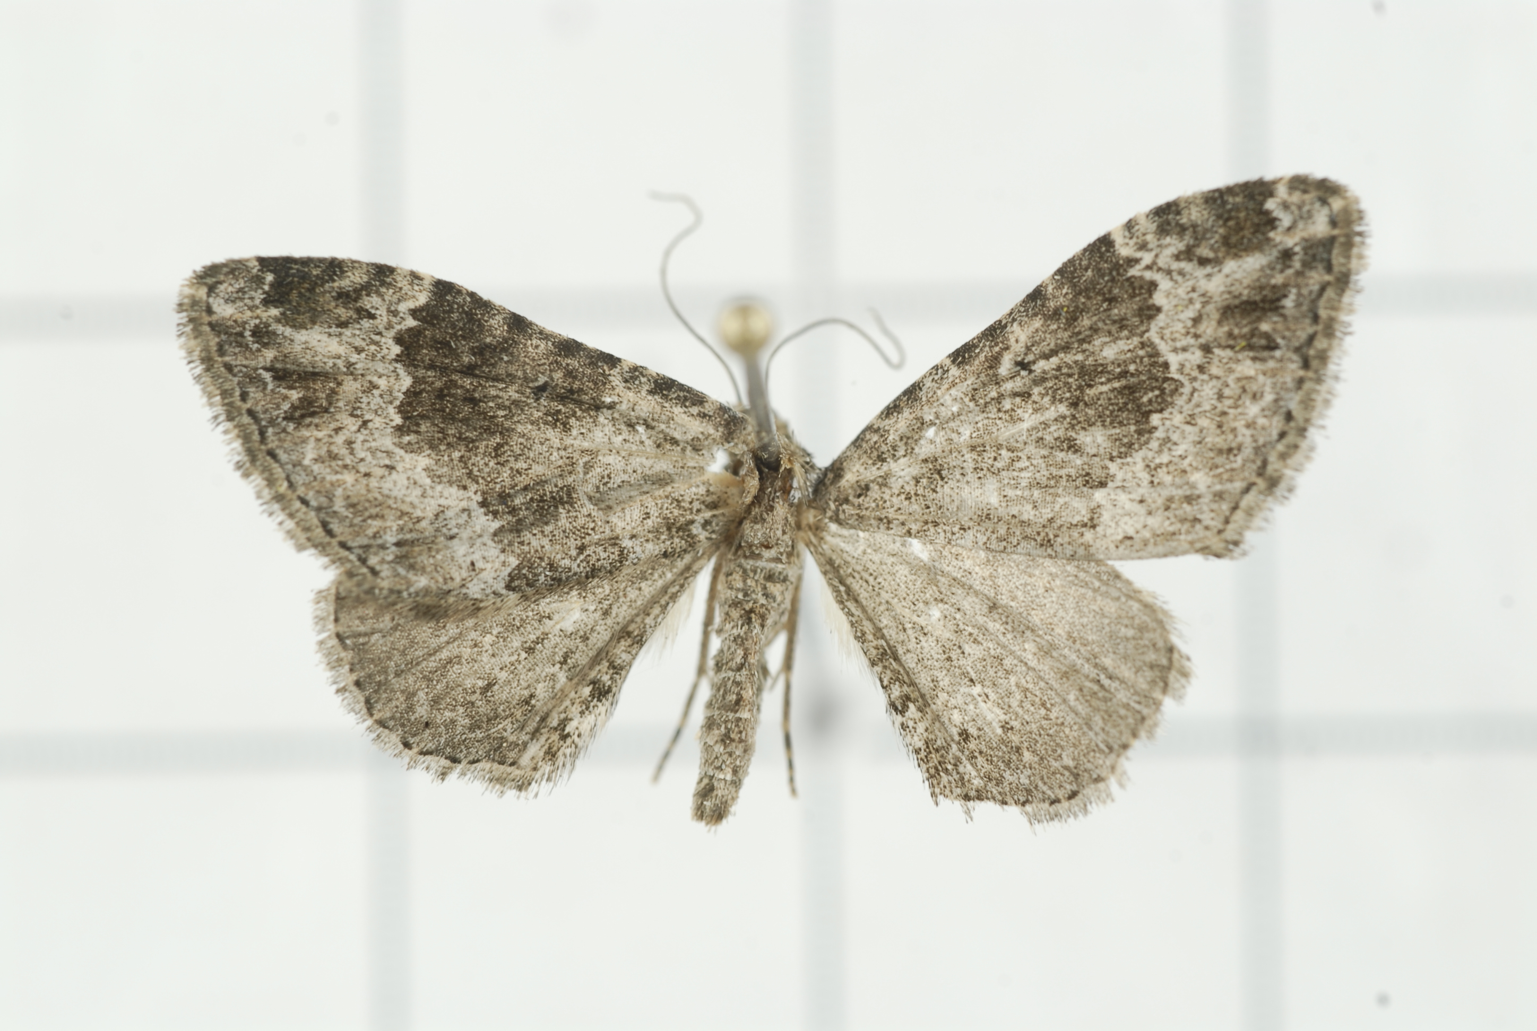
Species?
Xanthorhoe saturata
